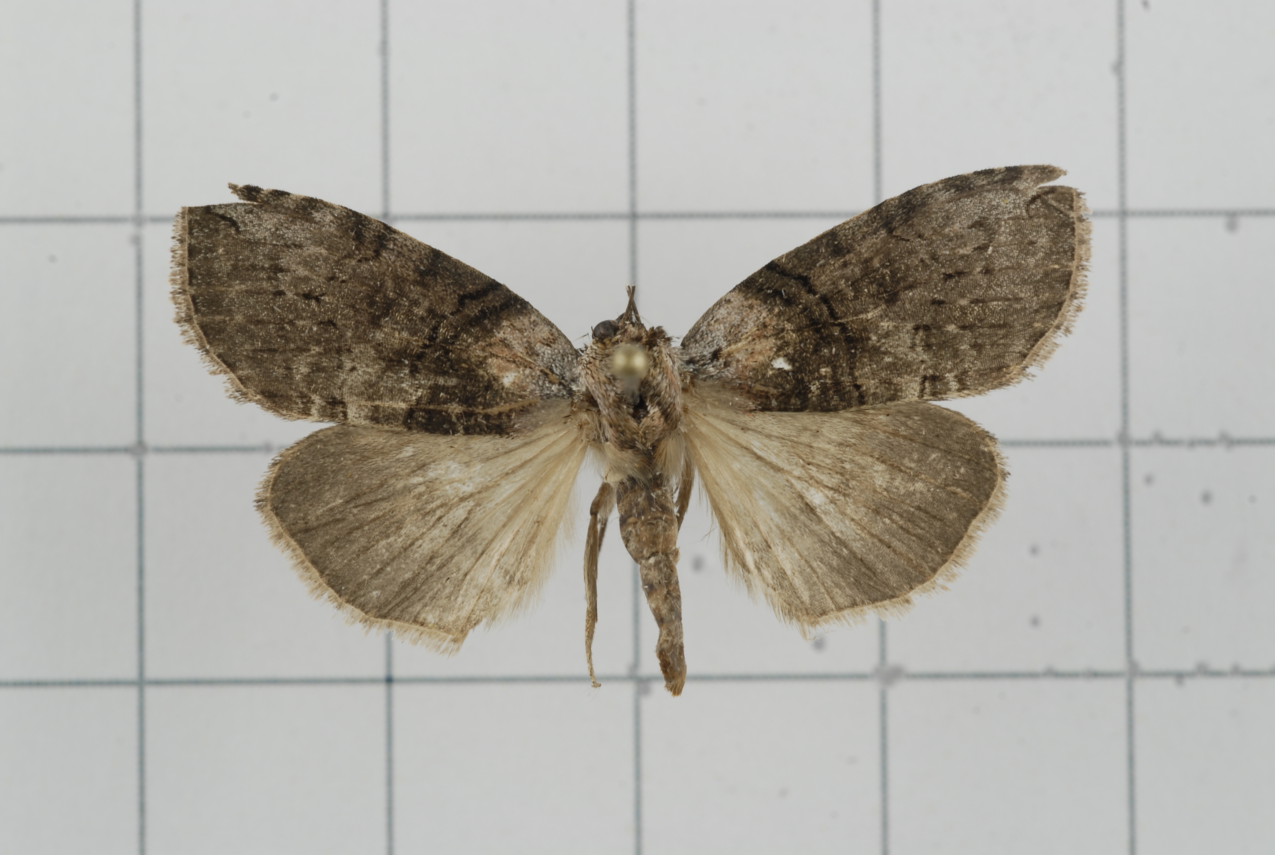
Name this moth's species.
Horipsestis aenea aenea
